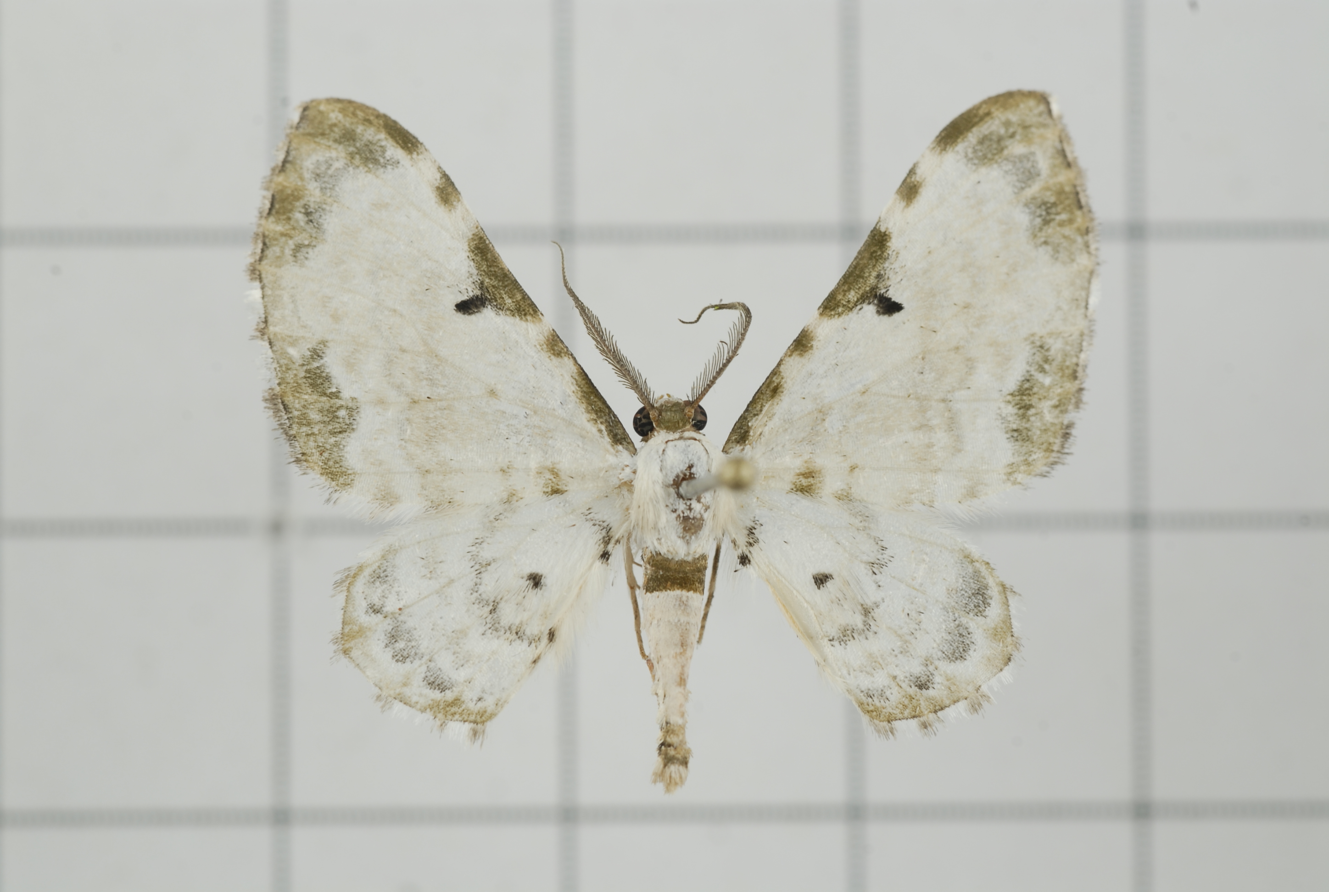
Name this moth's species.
Tyloptera bella ogatai
